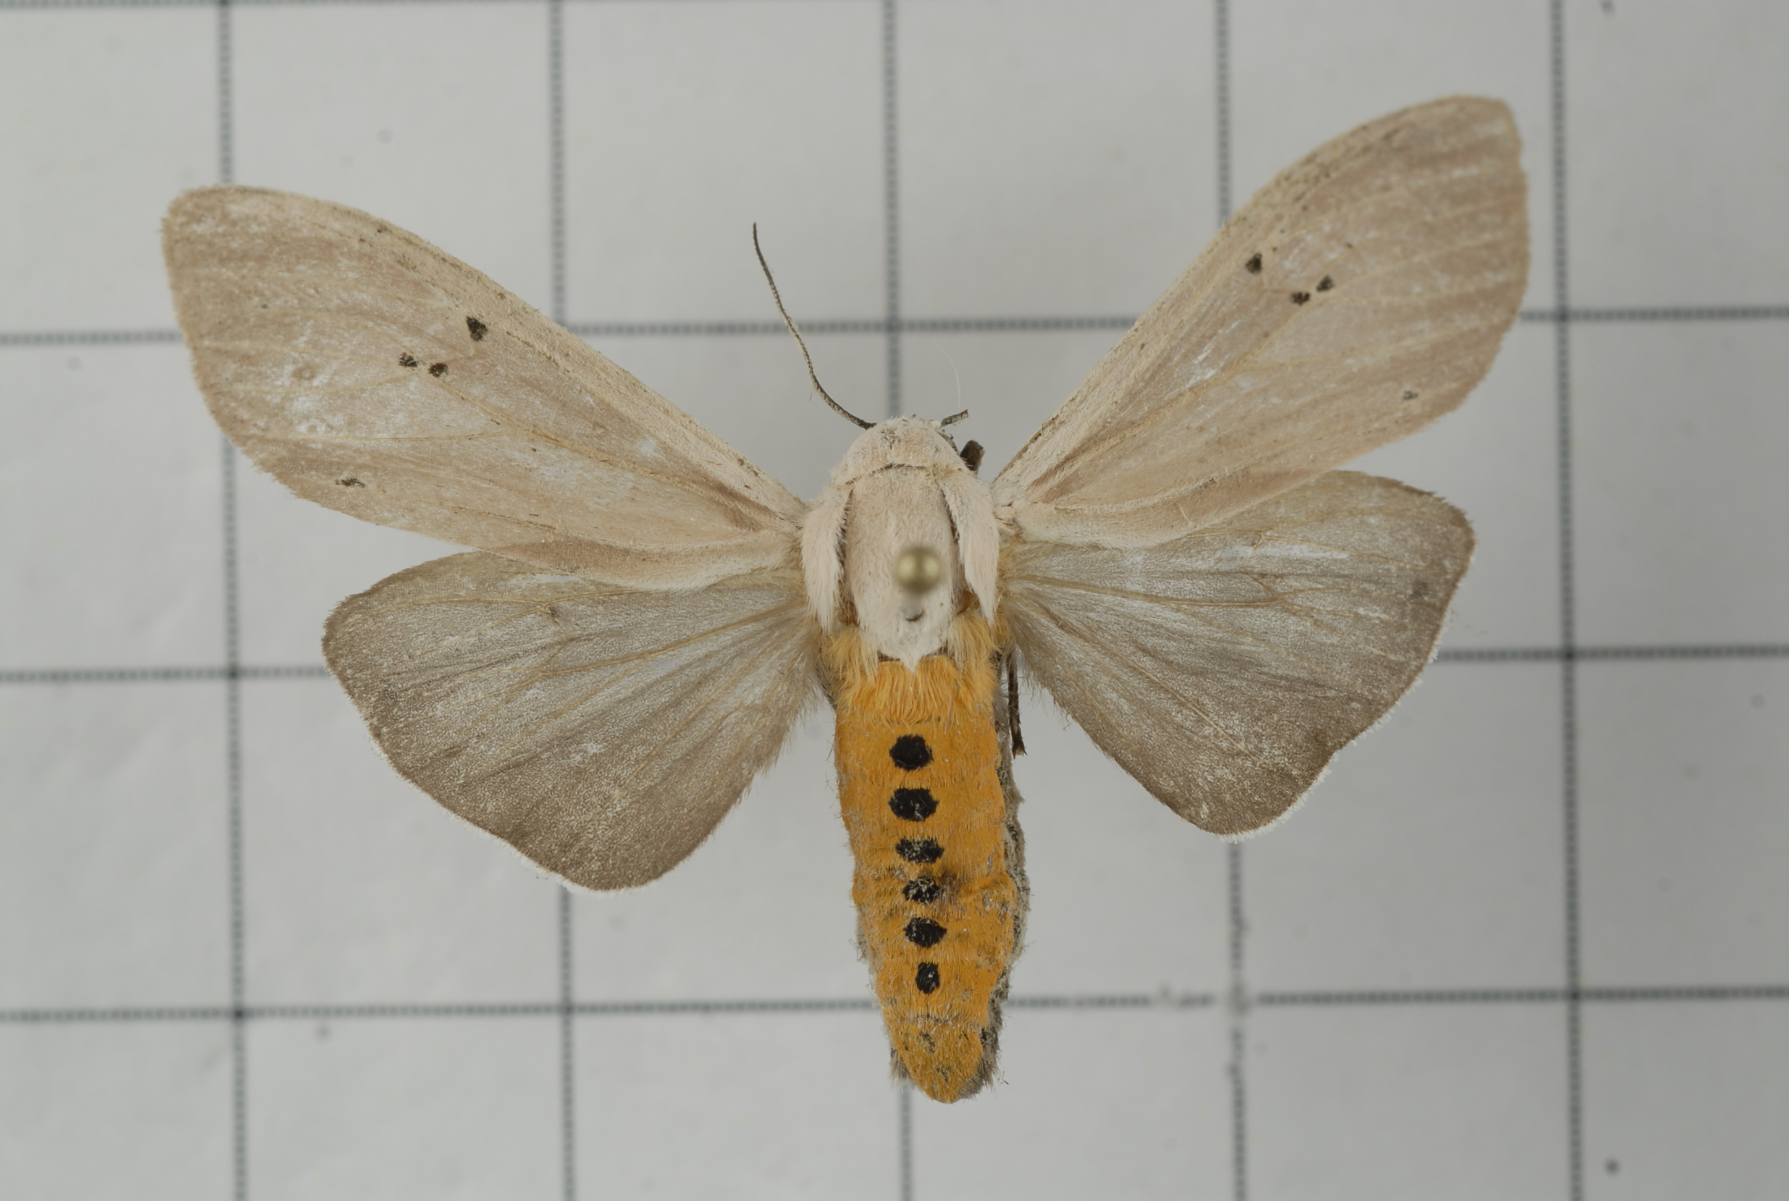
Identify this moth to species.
Creatonotos transiens koni
